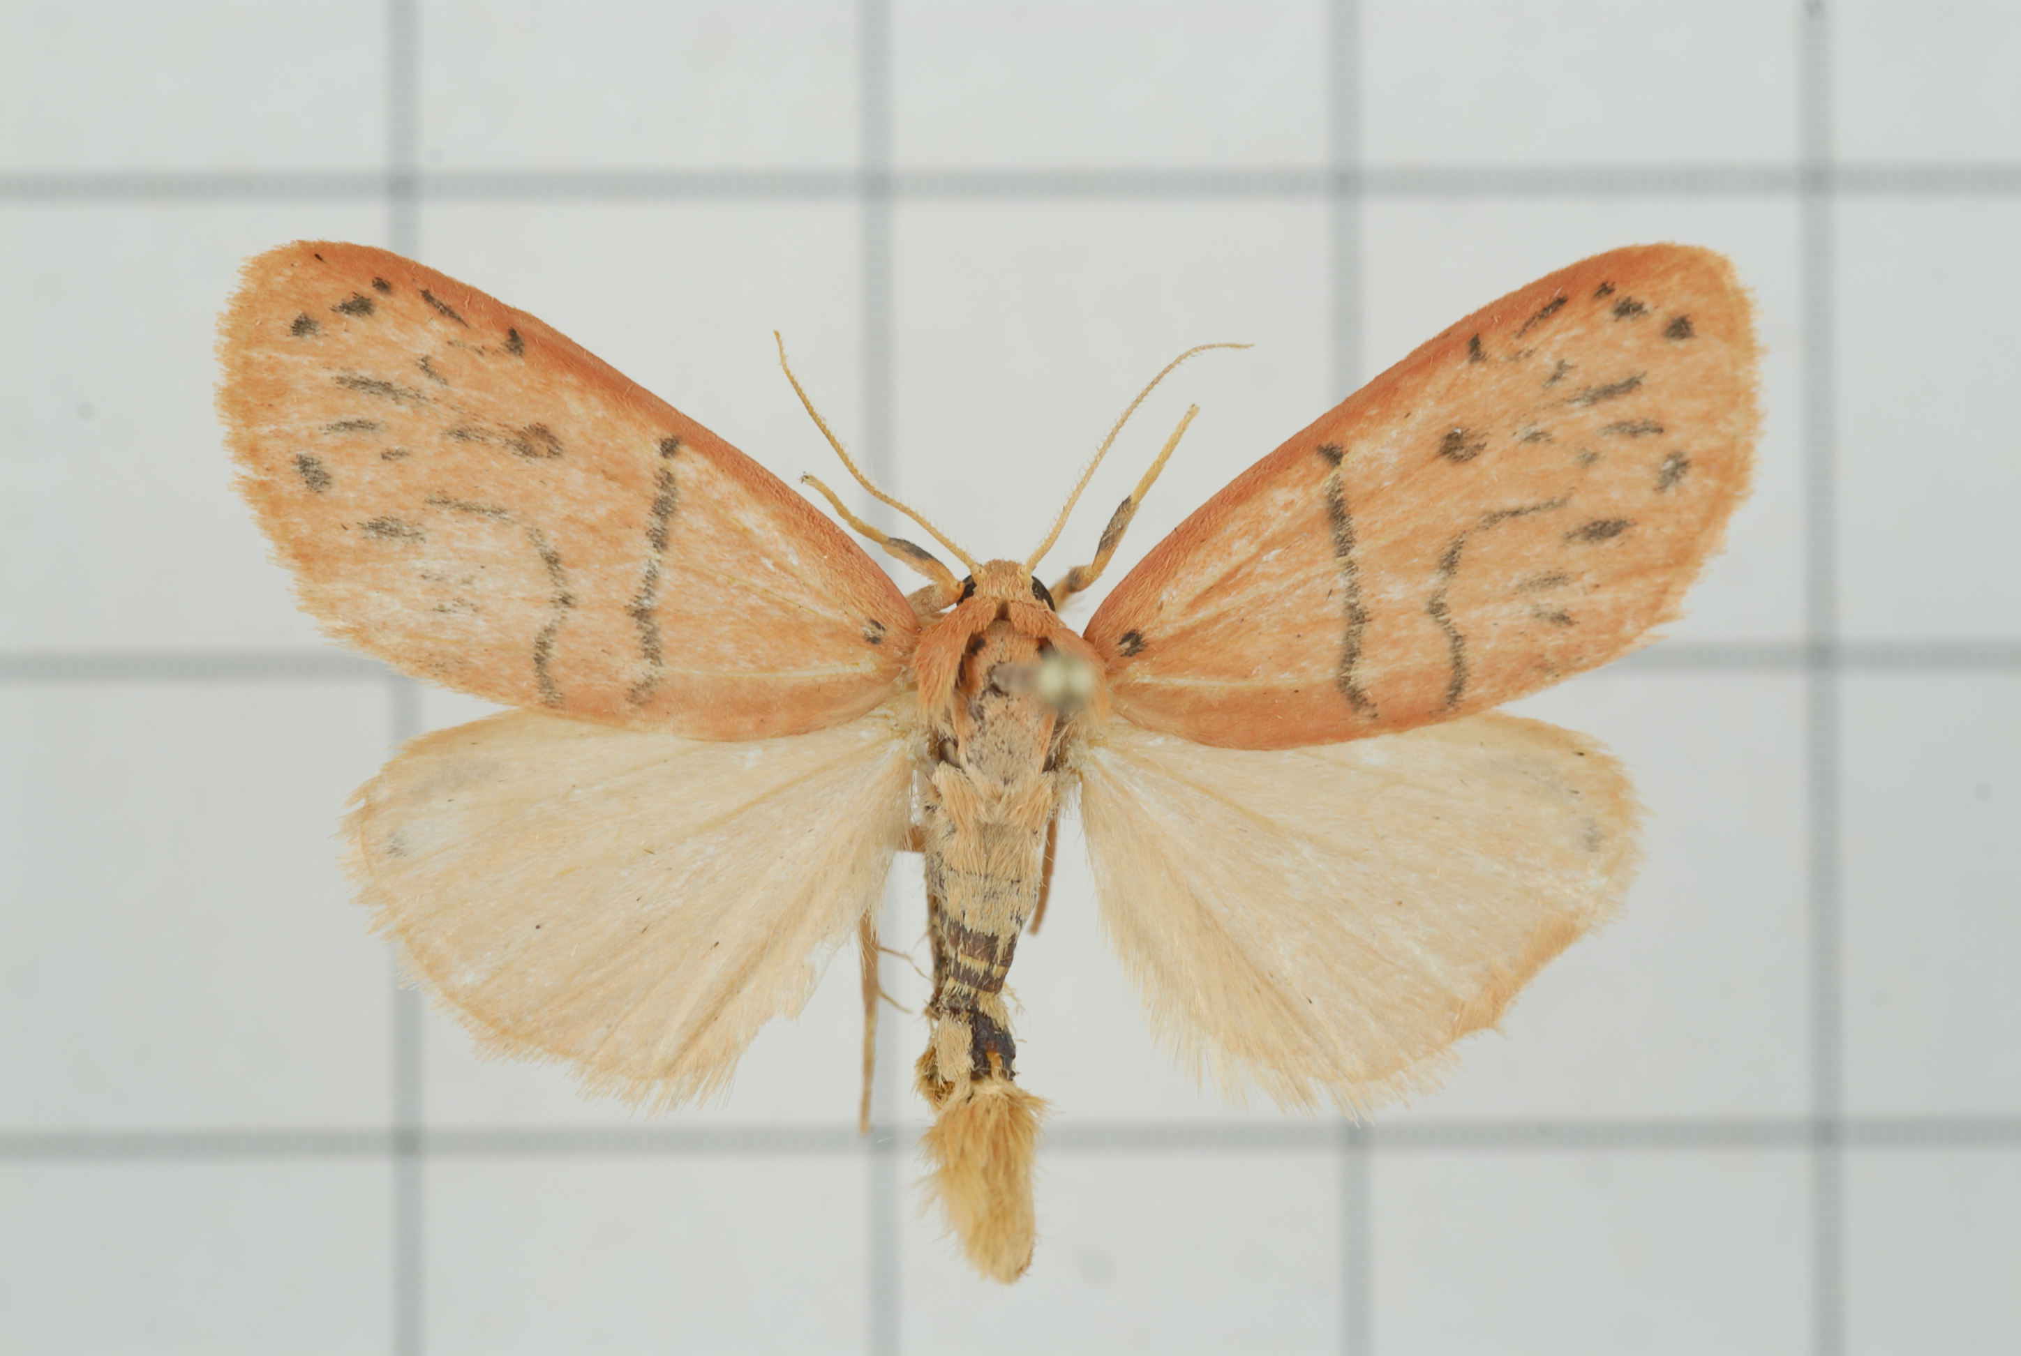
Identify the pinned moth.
Stigmatophora tridens
